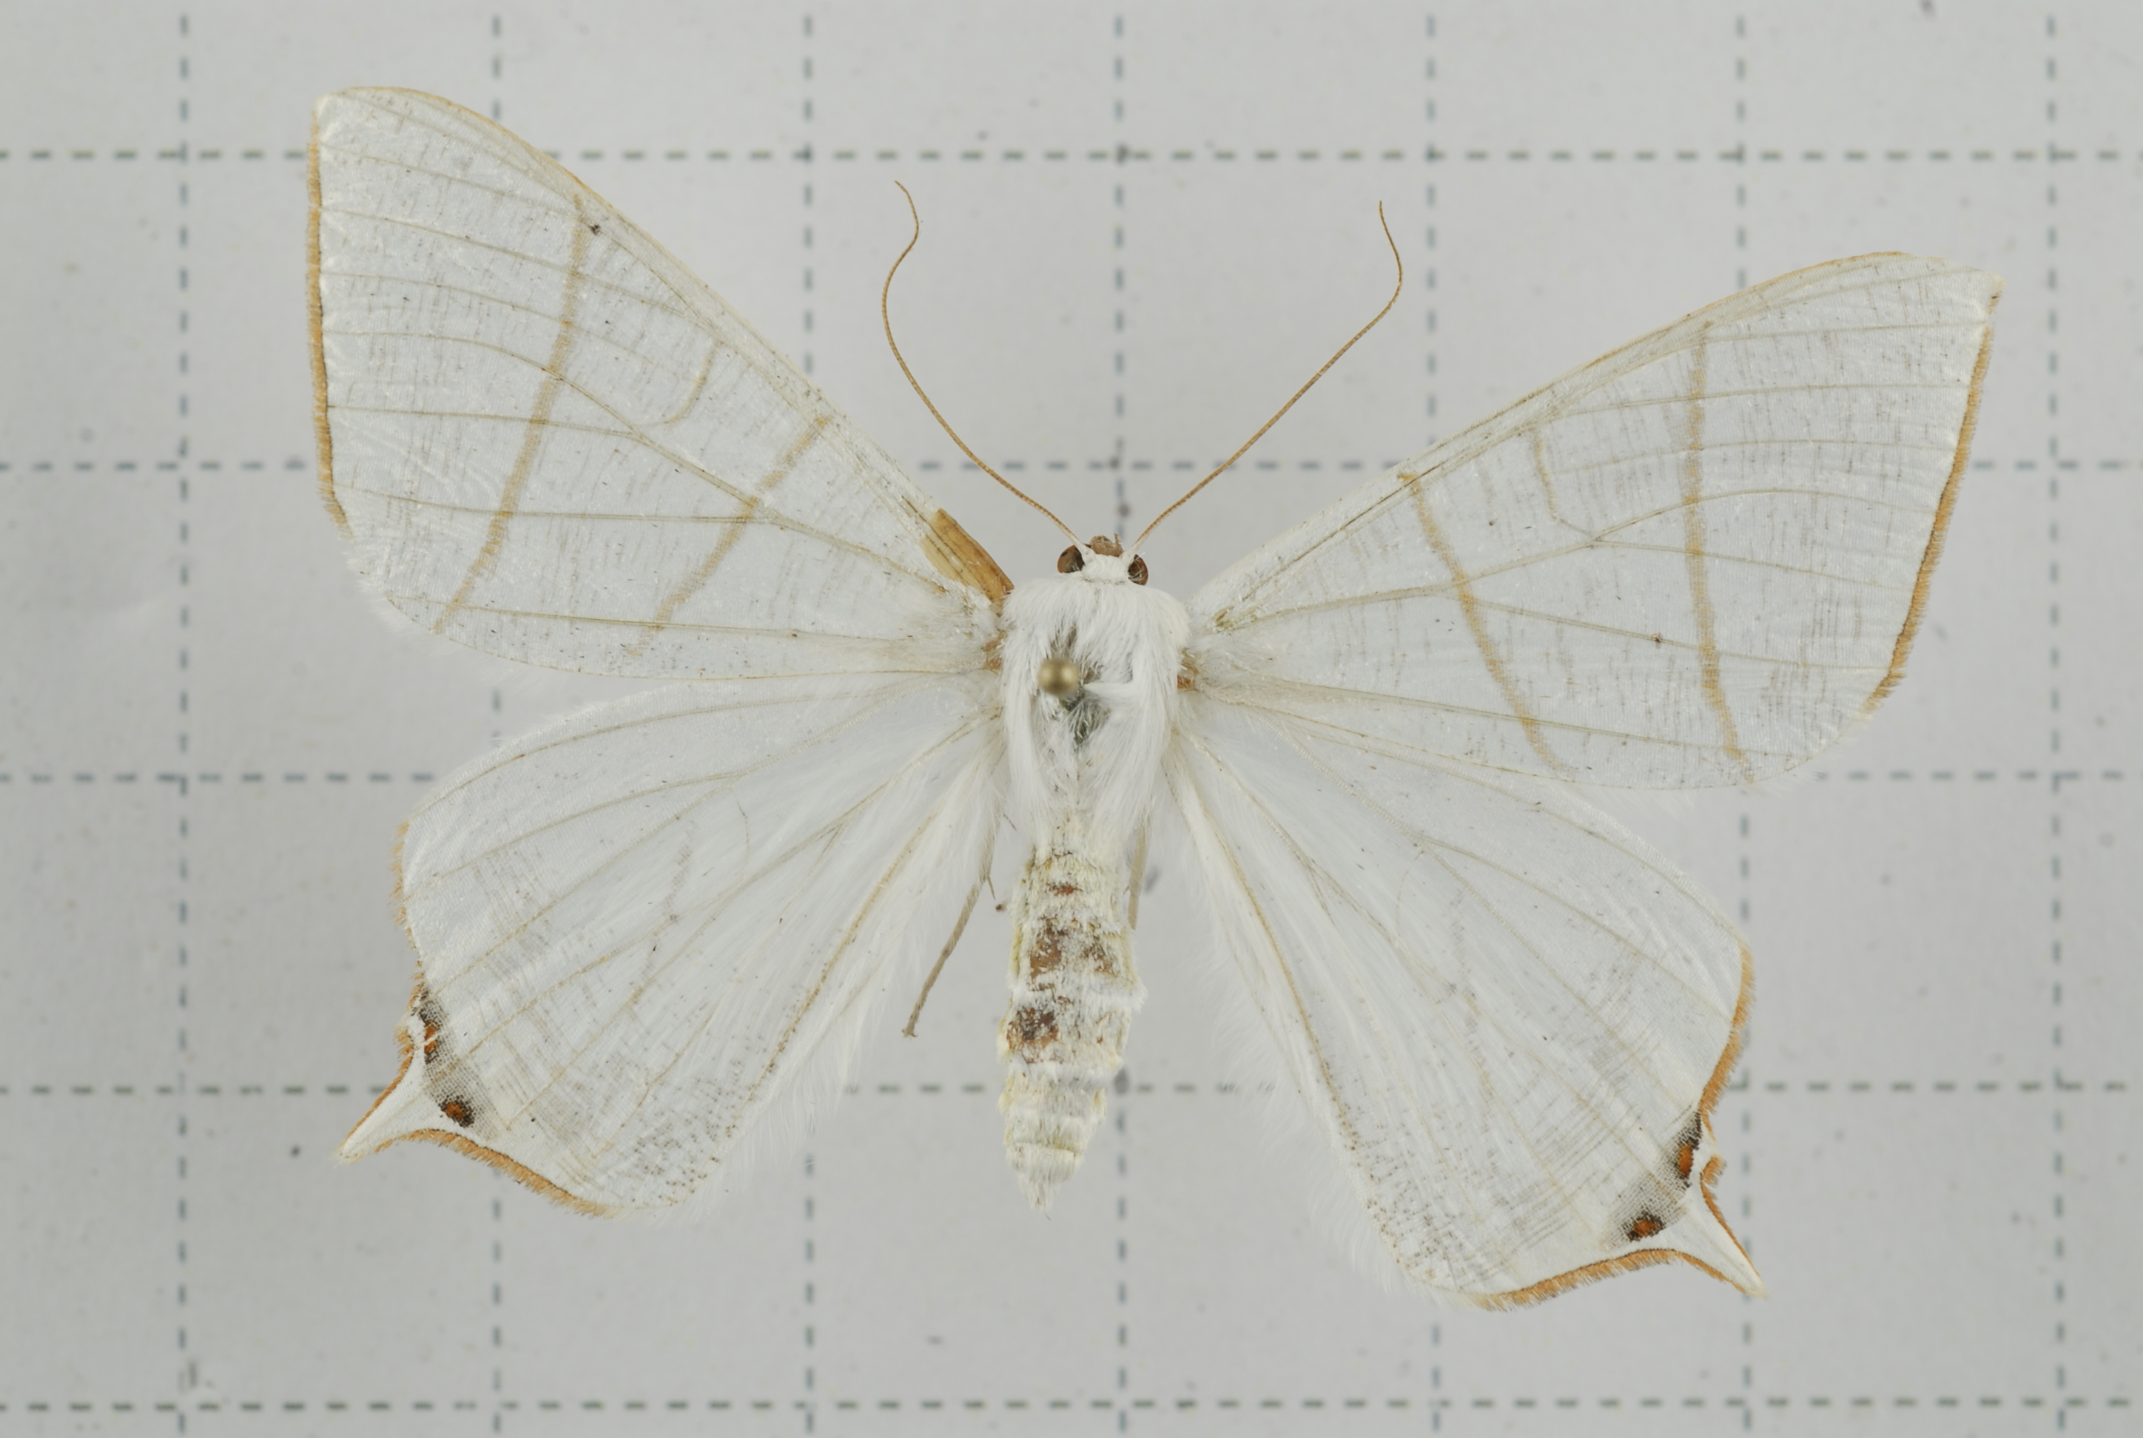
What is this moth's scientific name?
Ourapteryx changi
